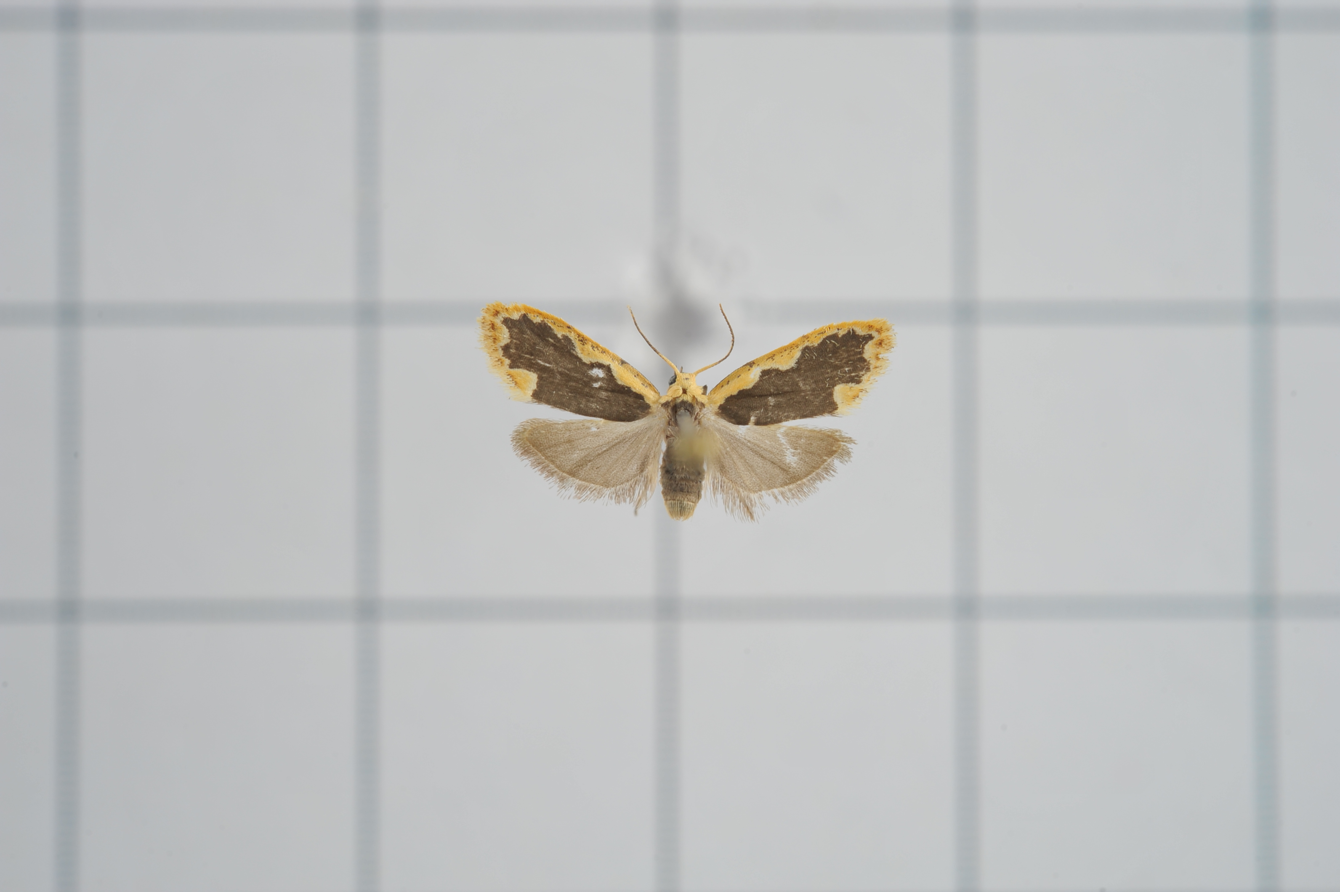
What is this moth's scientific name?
Diduga nantouensis
